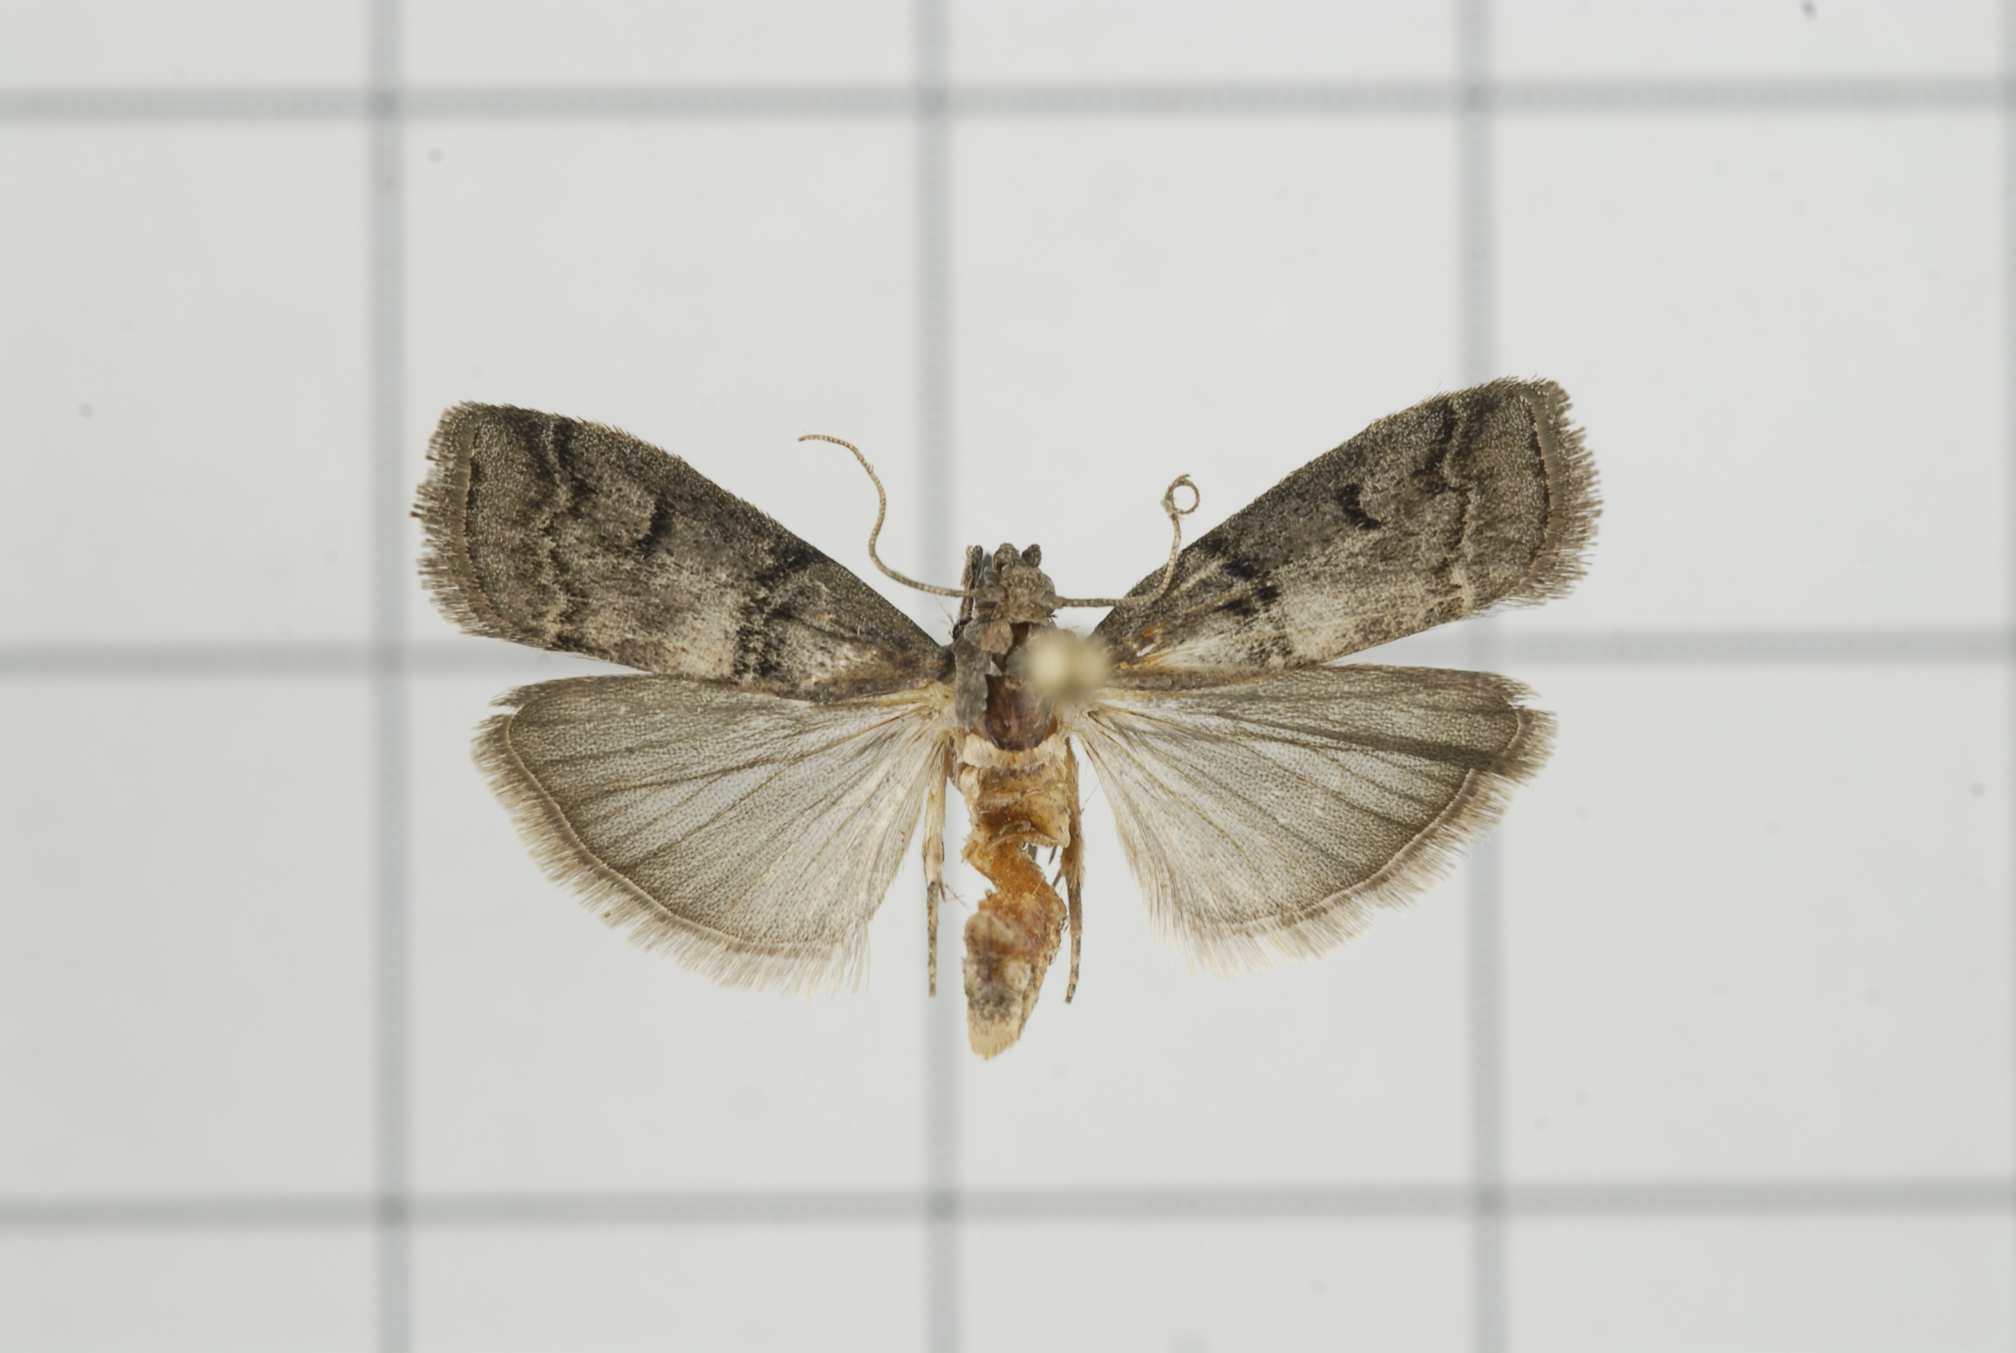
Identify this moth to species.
Pempelia ellenella
